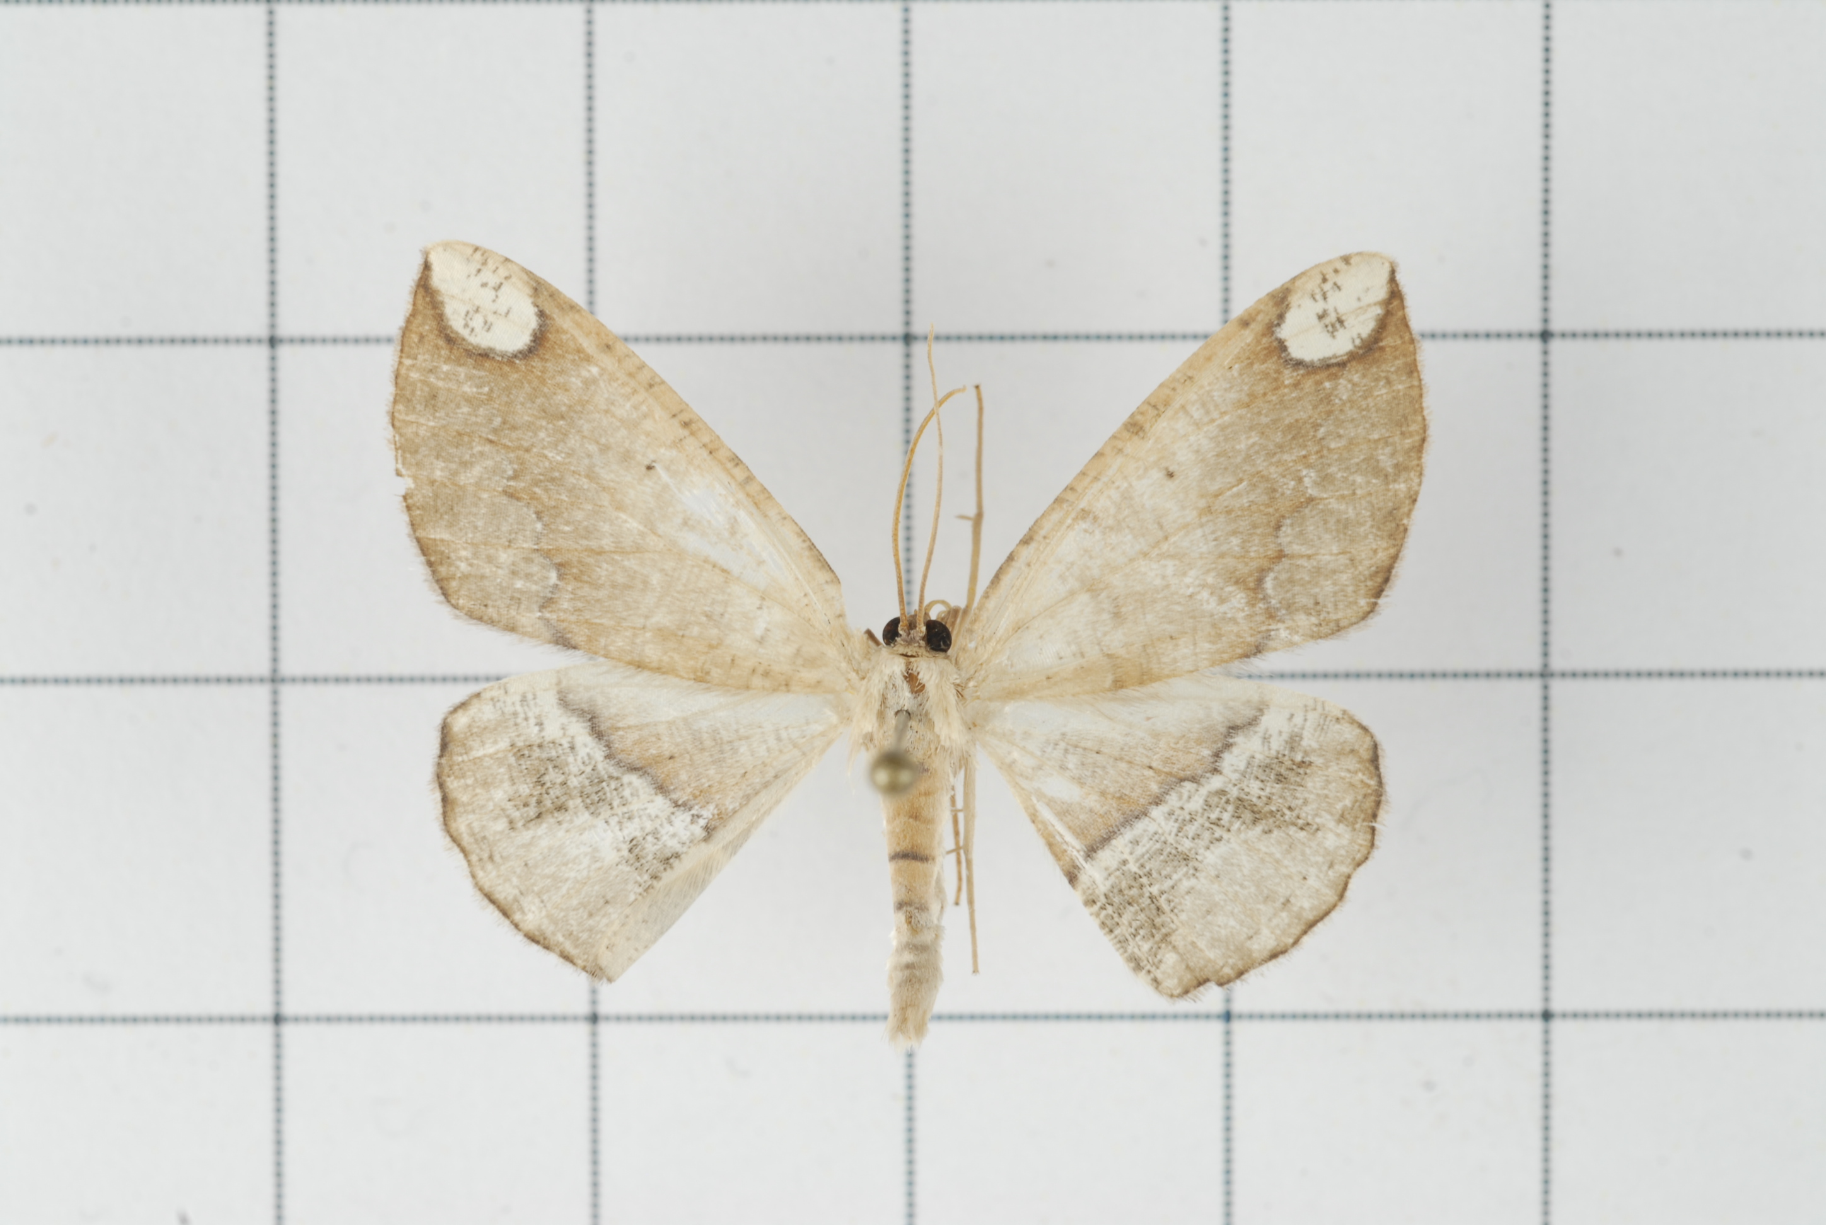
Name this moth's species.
Platycerota homoema
